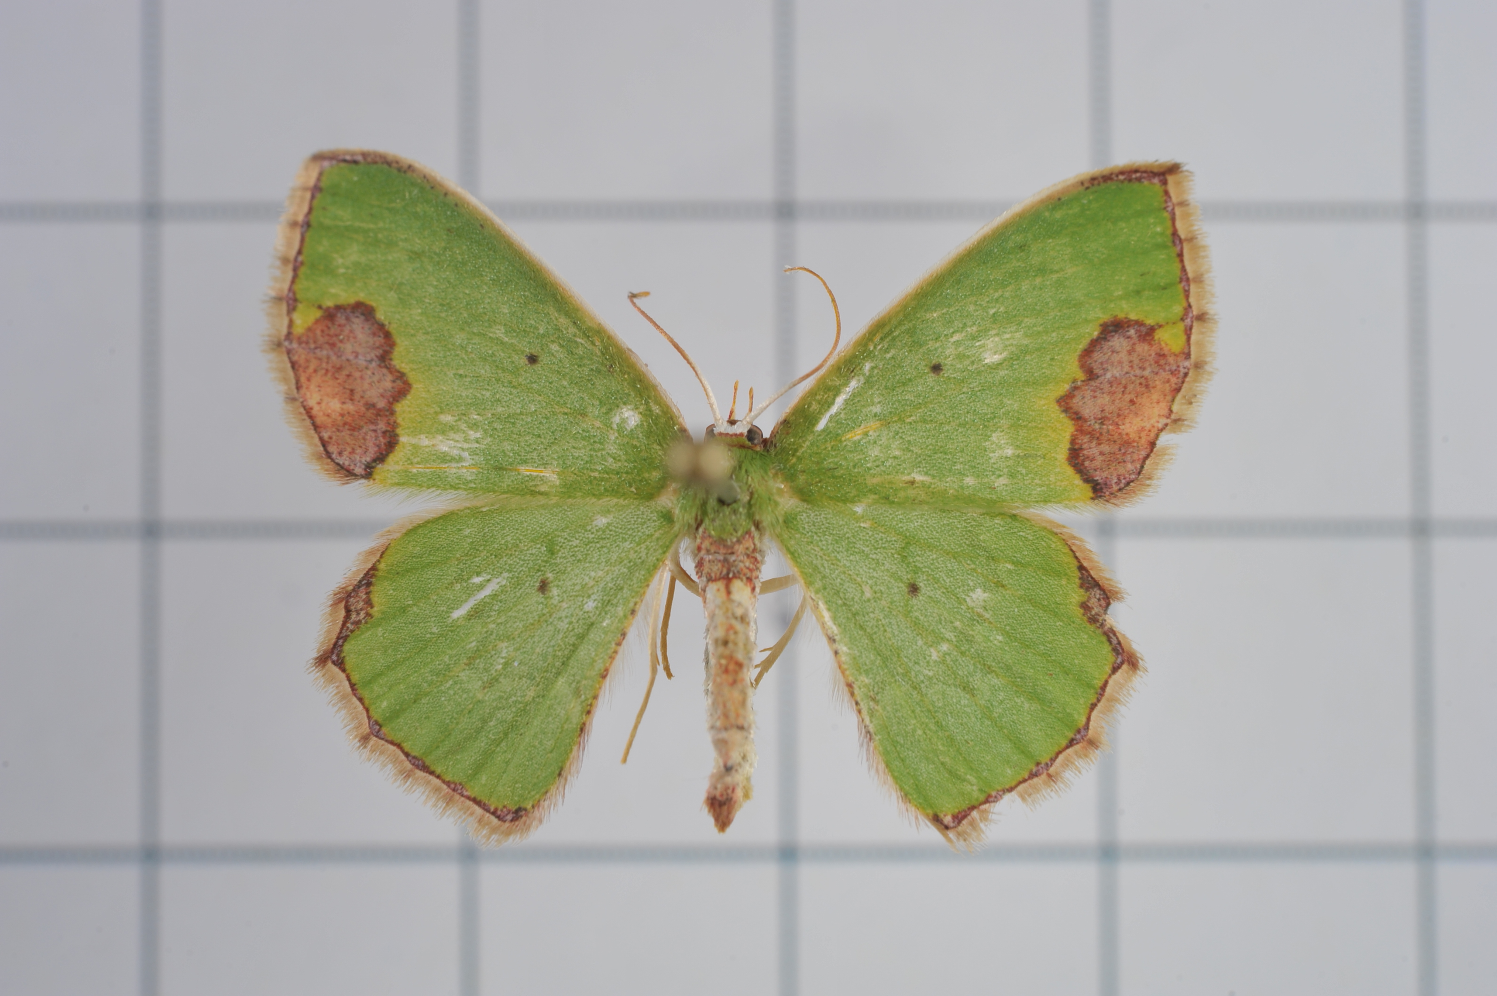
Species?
Spaniocentra hollowayi
